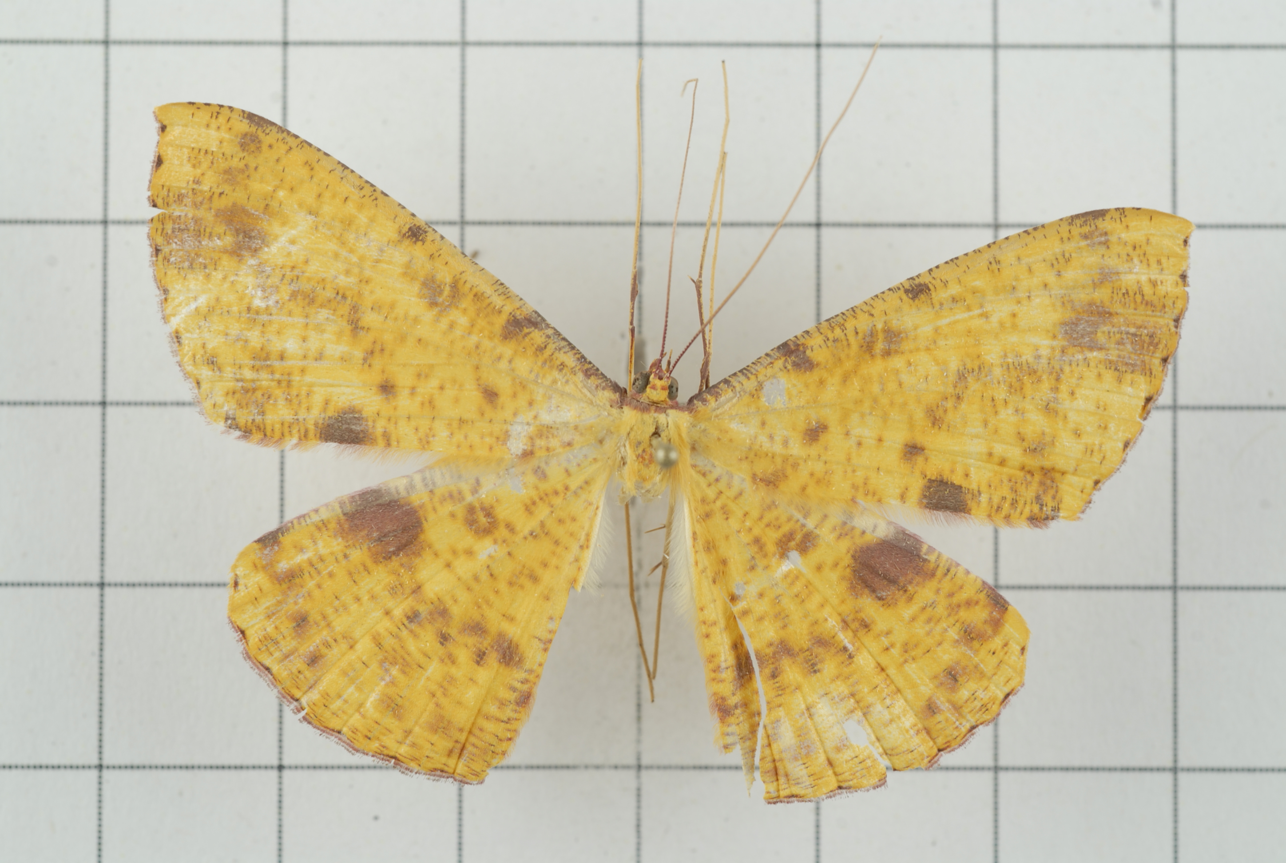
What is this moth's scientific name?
Eumelea ludovicata ludovicata
